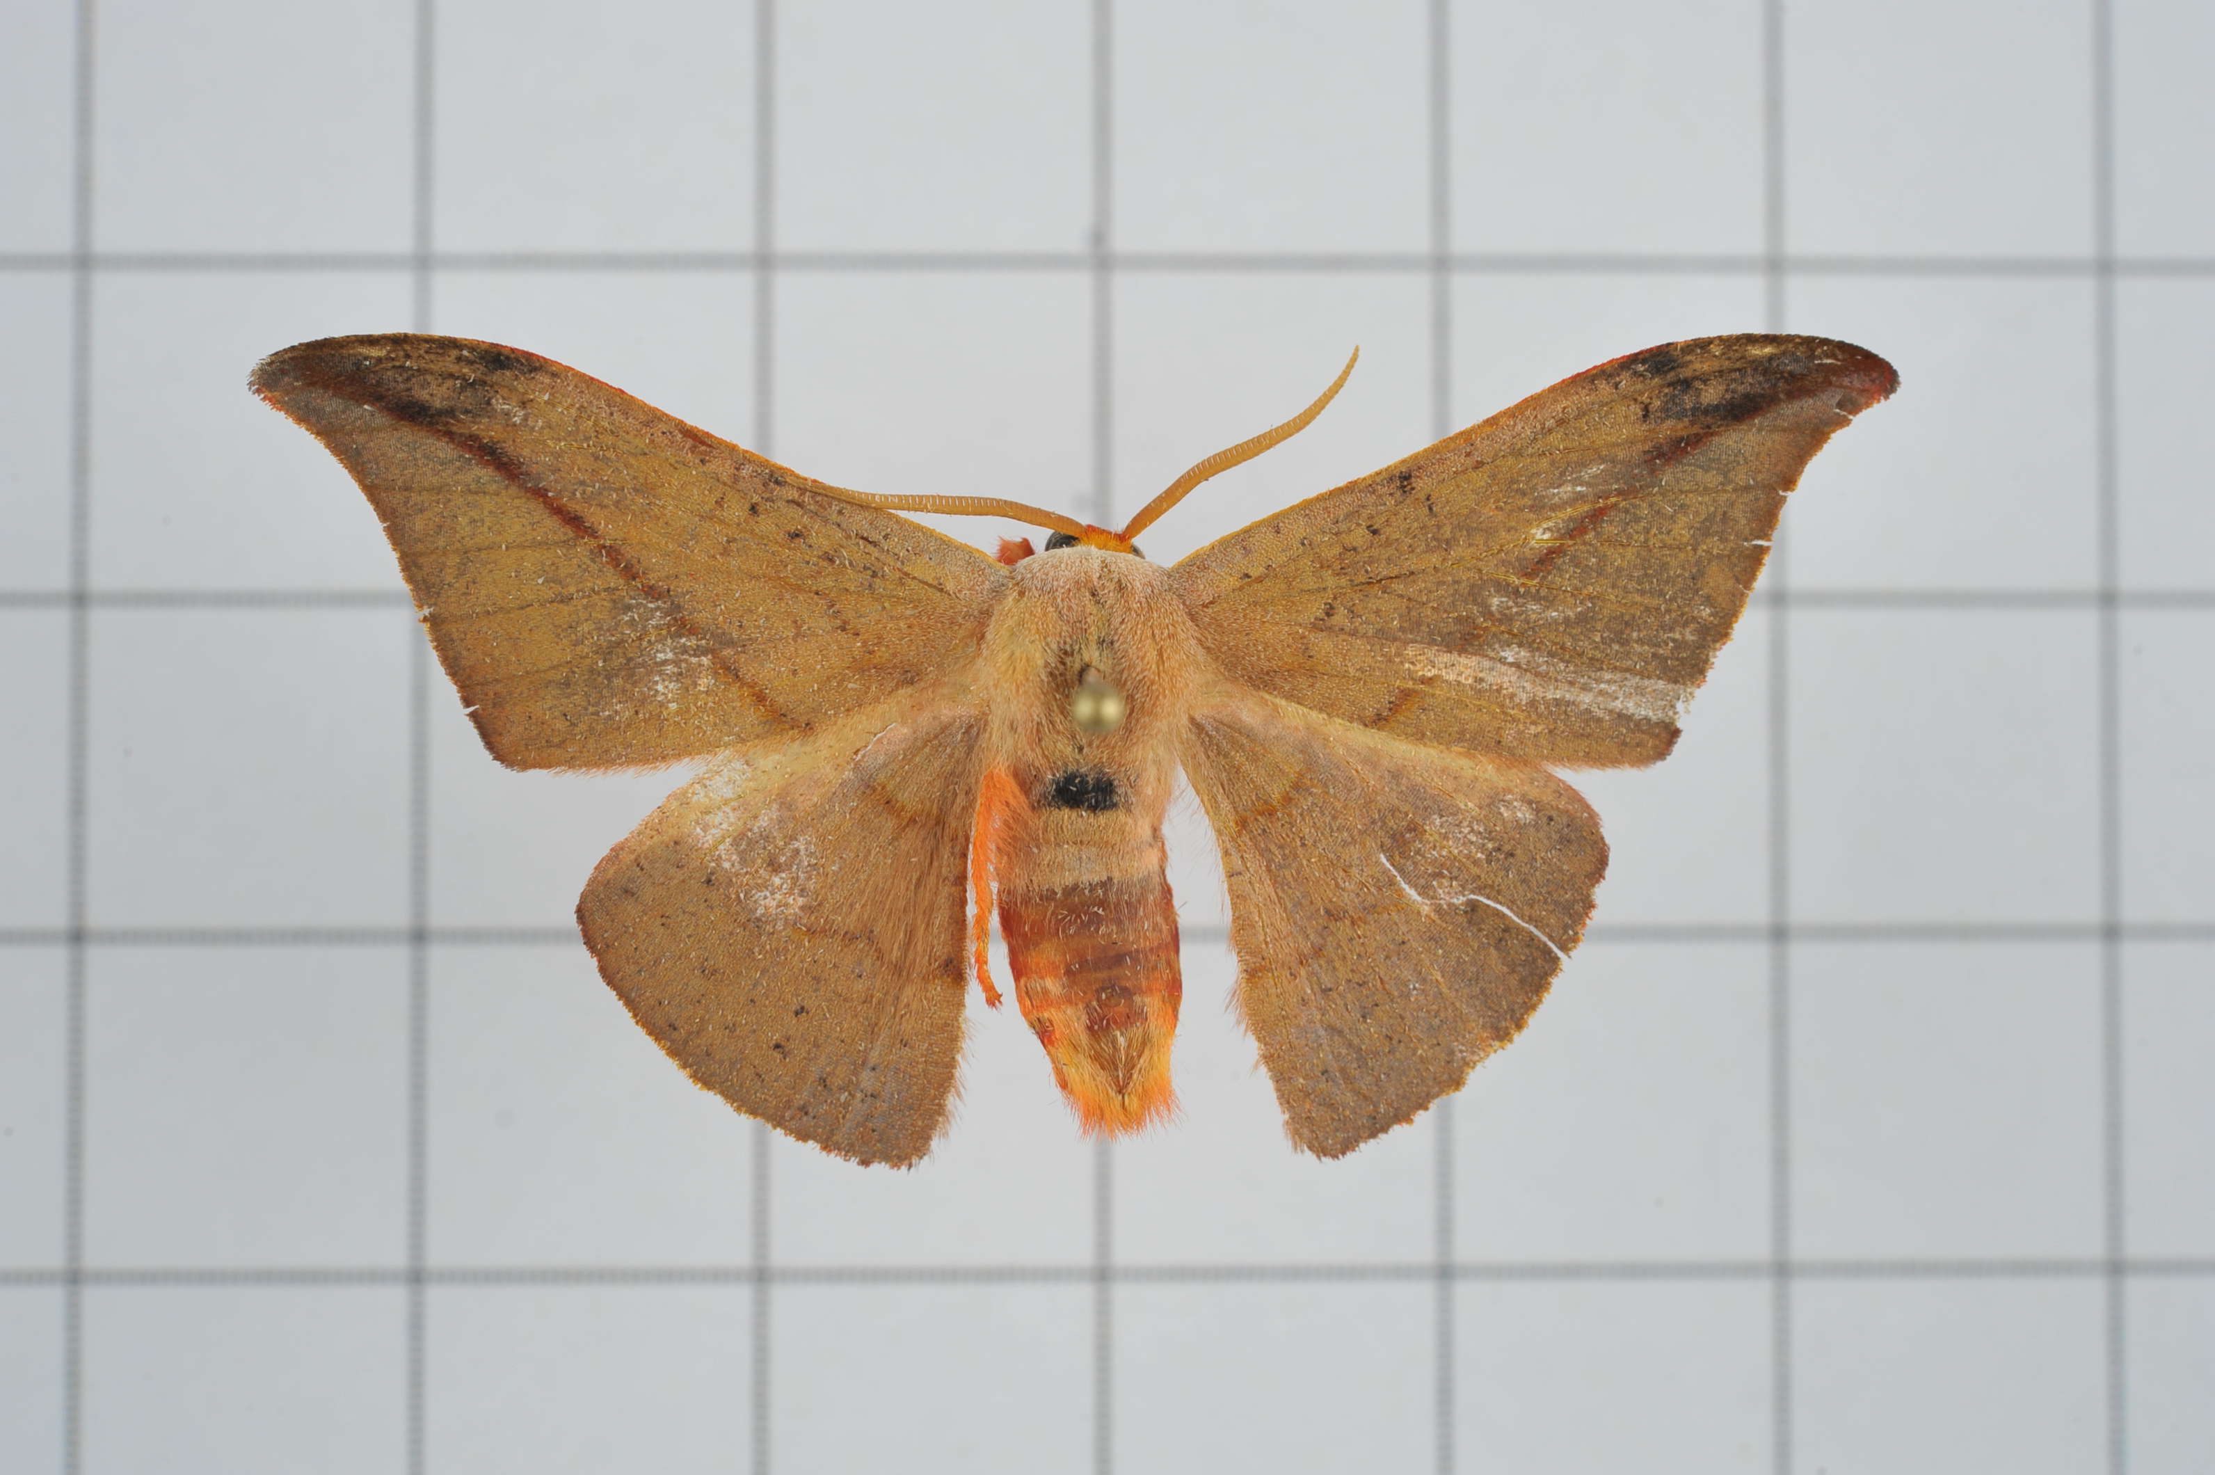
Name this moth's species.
Oreta insignis
